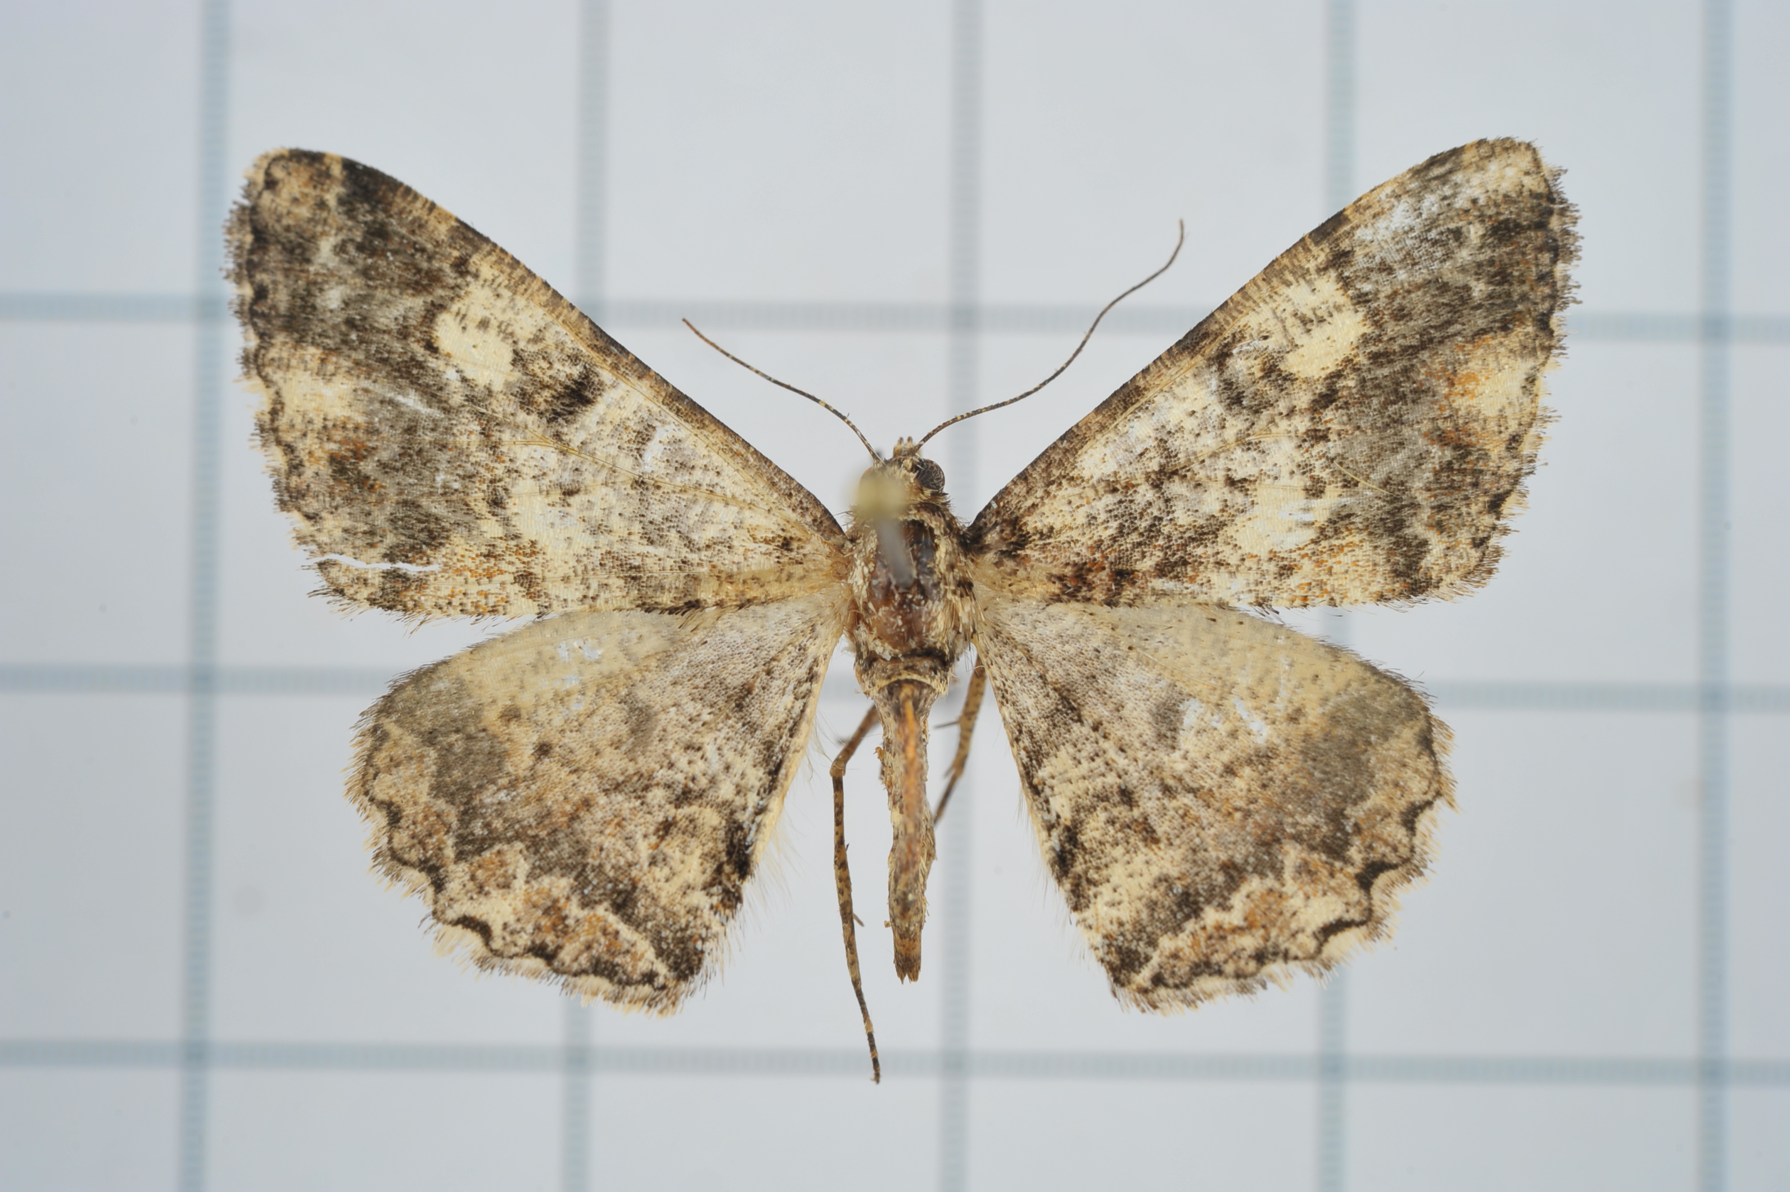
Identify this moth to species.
Alcis taiwanovariegata
